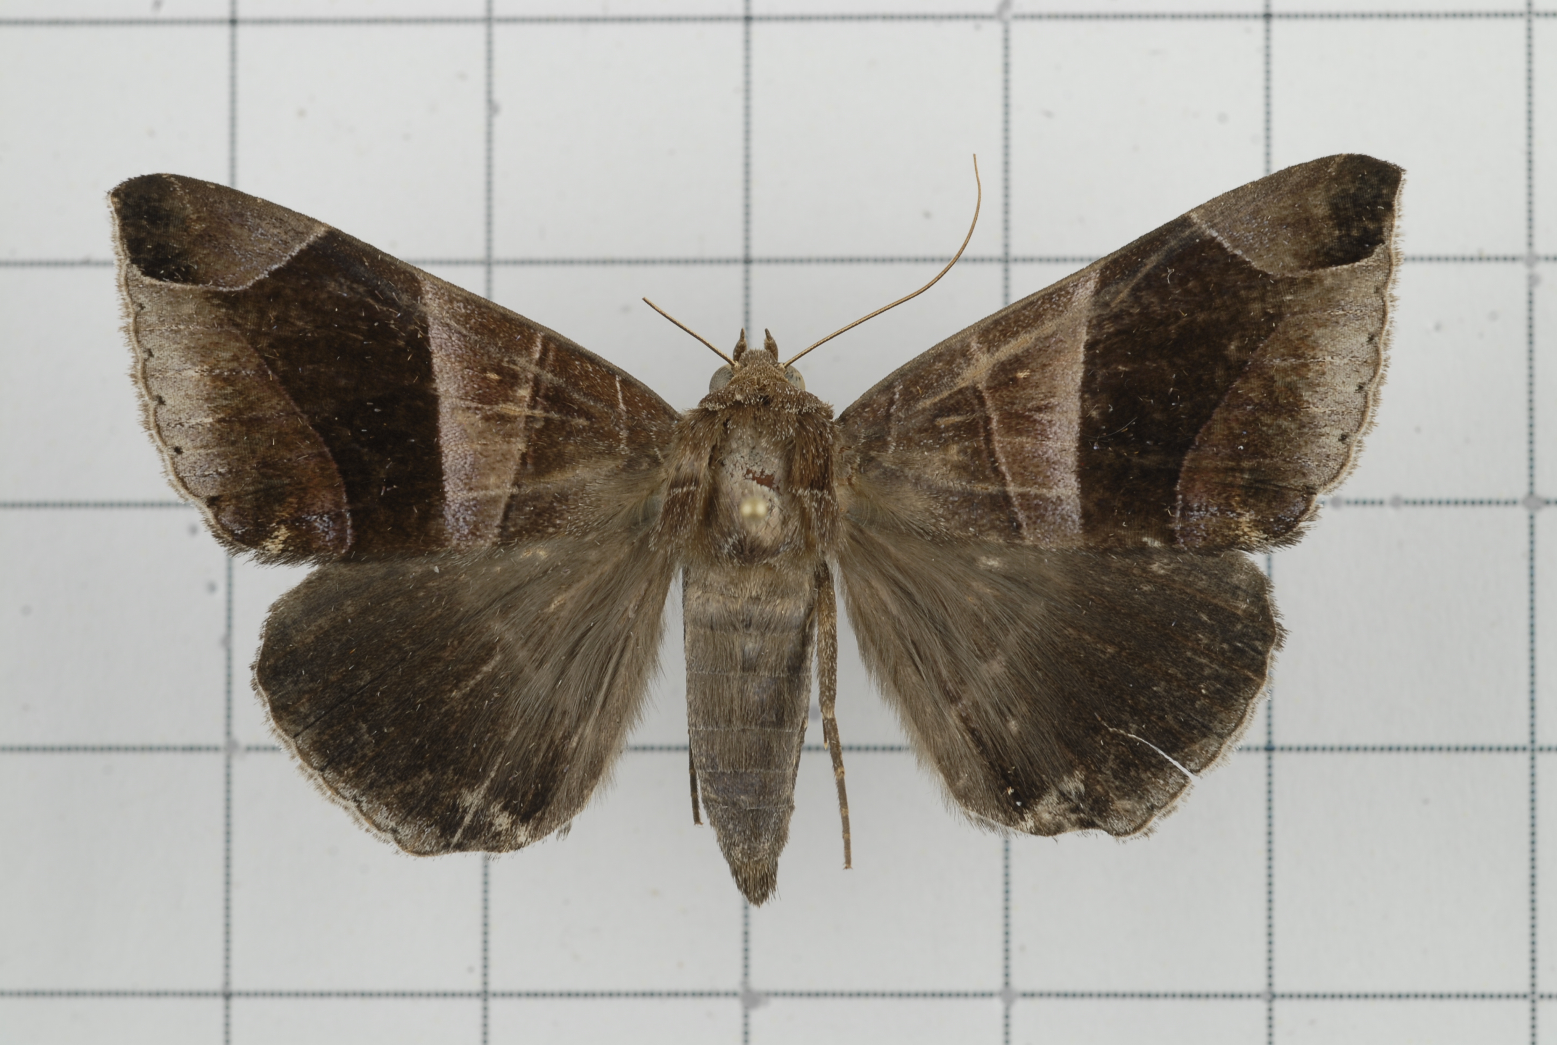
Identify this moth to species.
Bastilla acuta acuta
